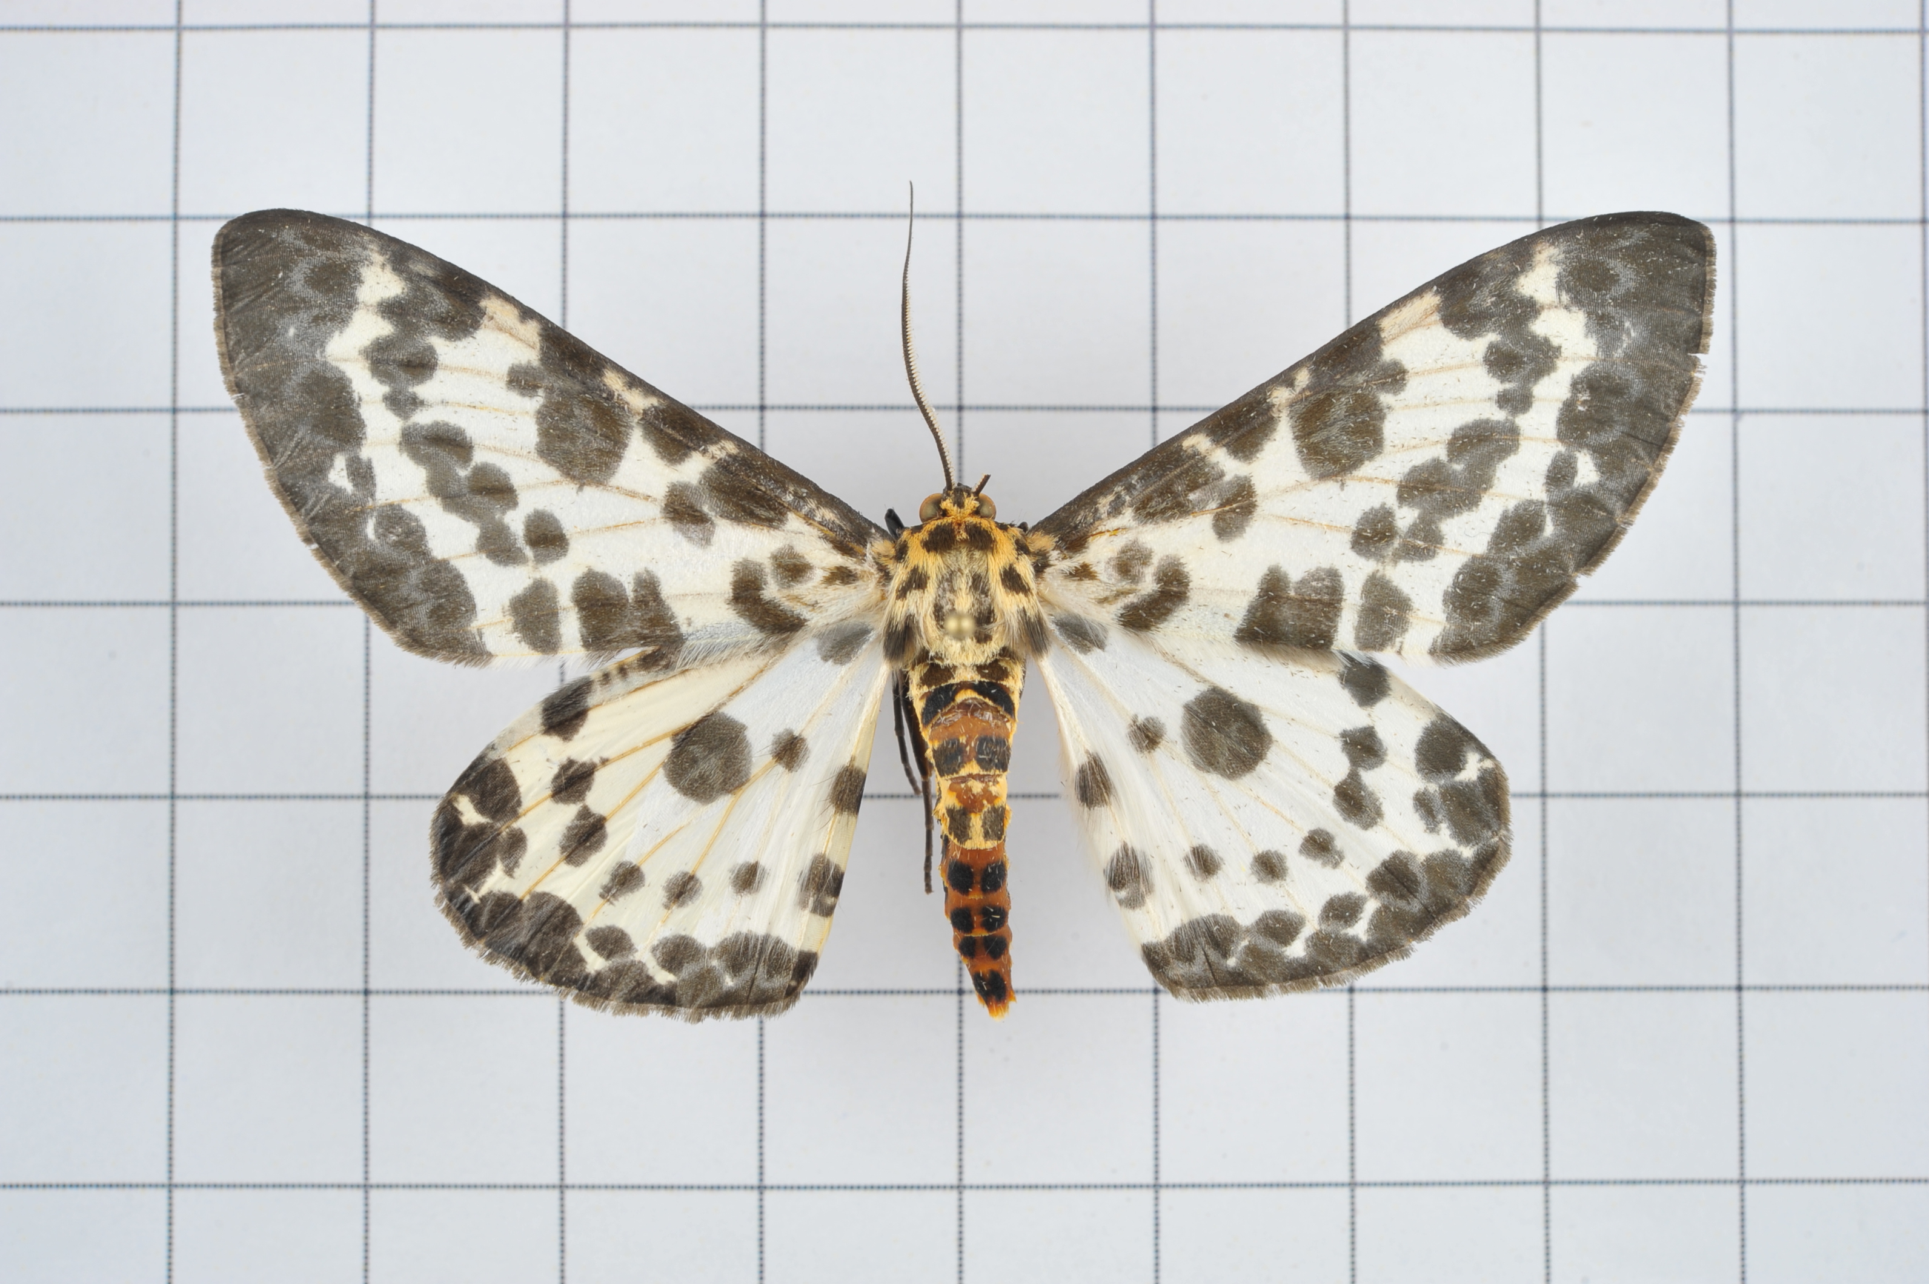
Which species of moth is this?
Parapercnia giraffata
